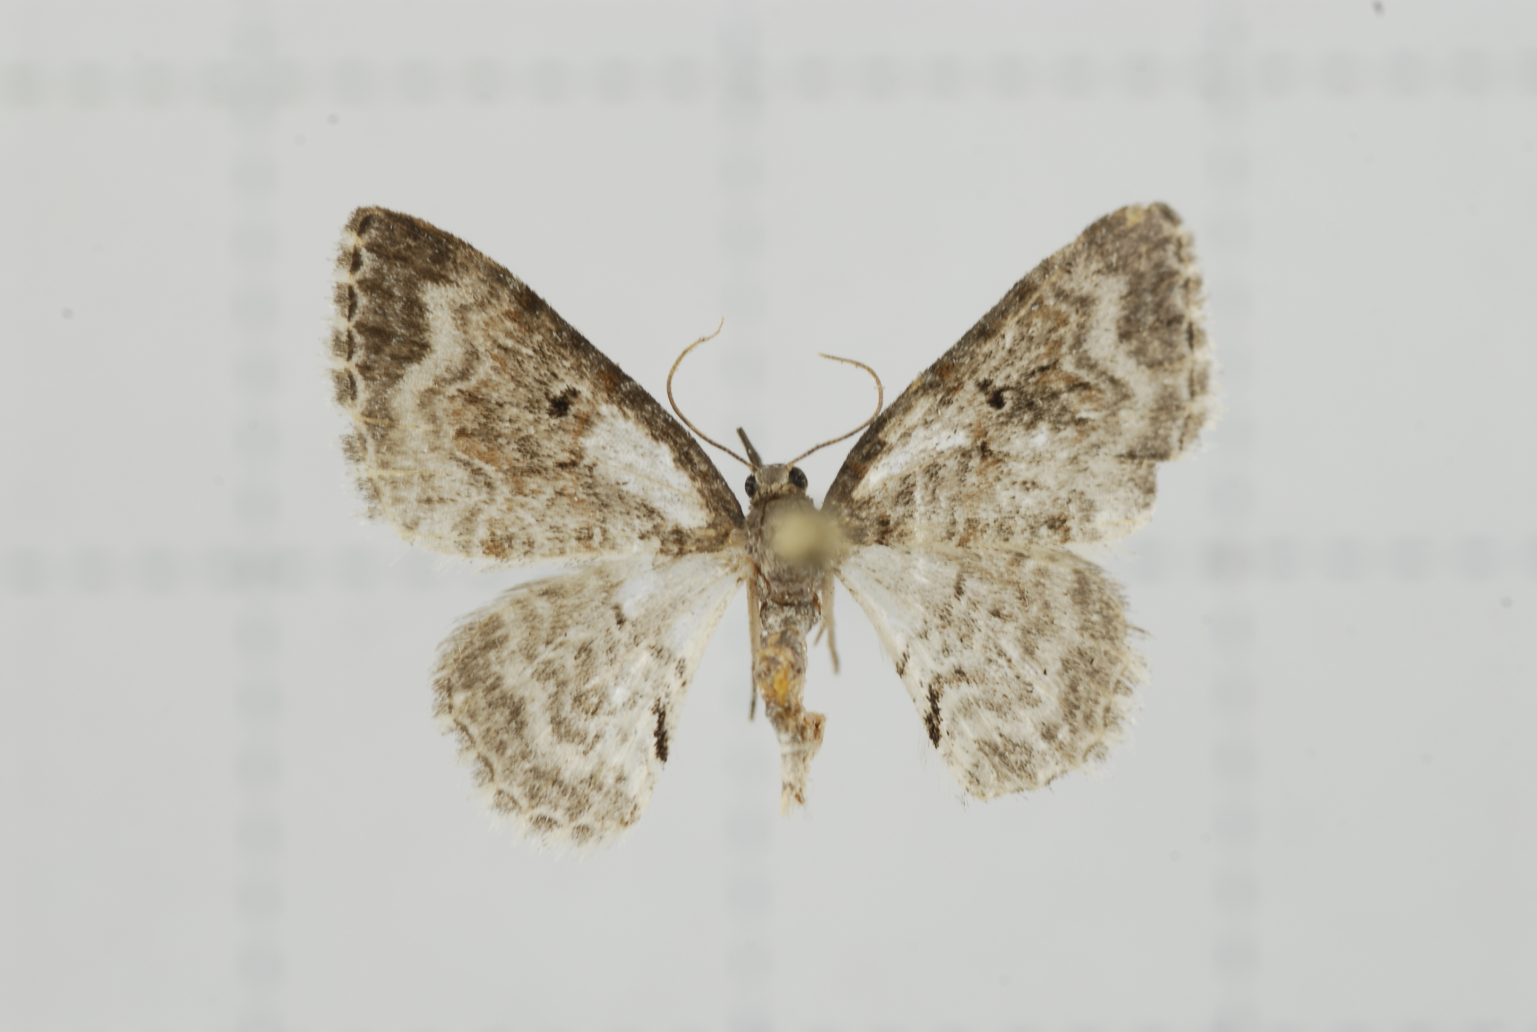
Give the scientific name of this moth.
Hydrelia enisaria
